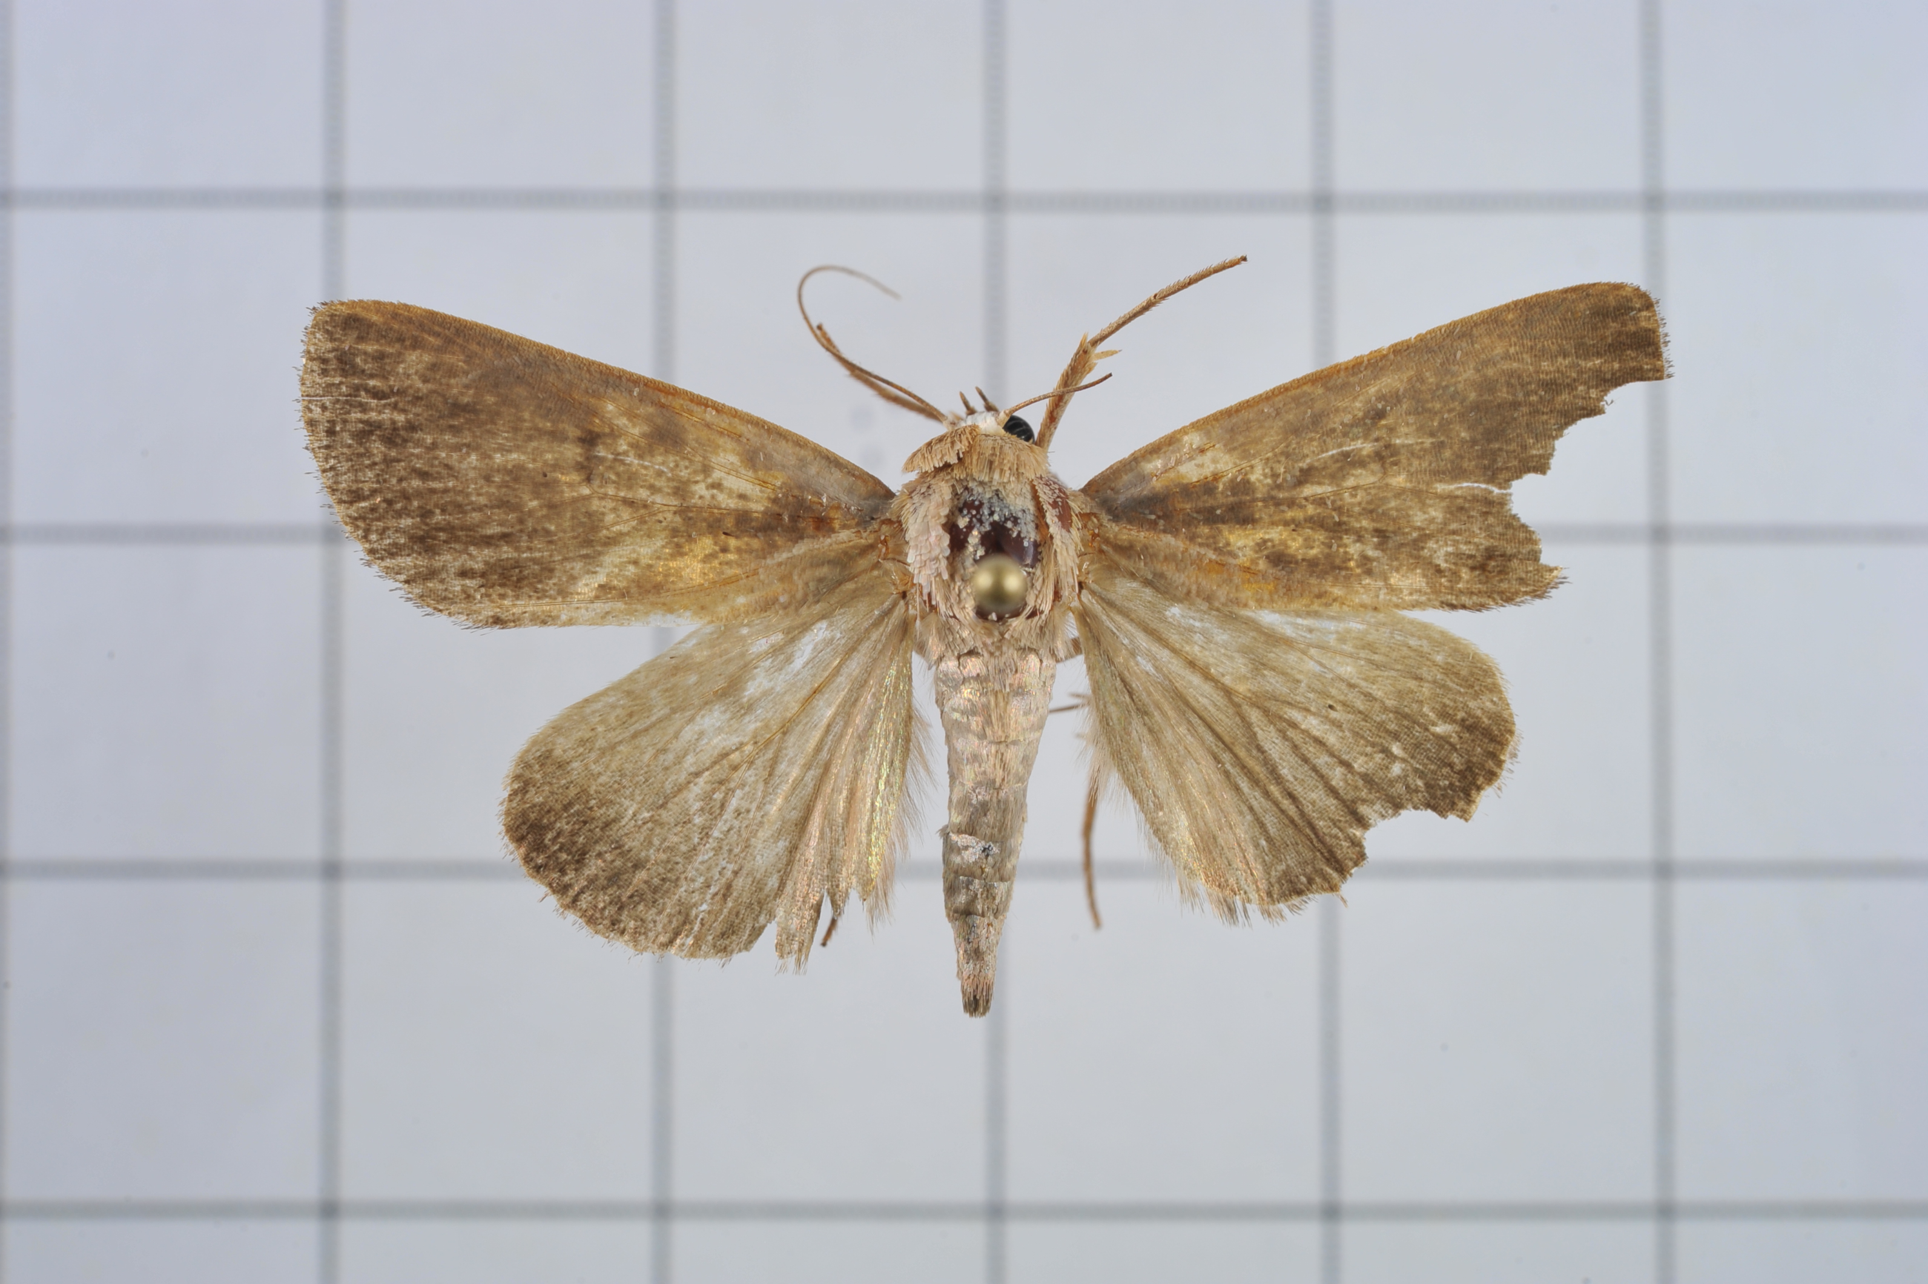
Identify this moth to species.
Westermannia elliptica elliptica
